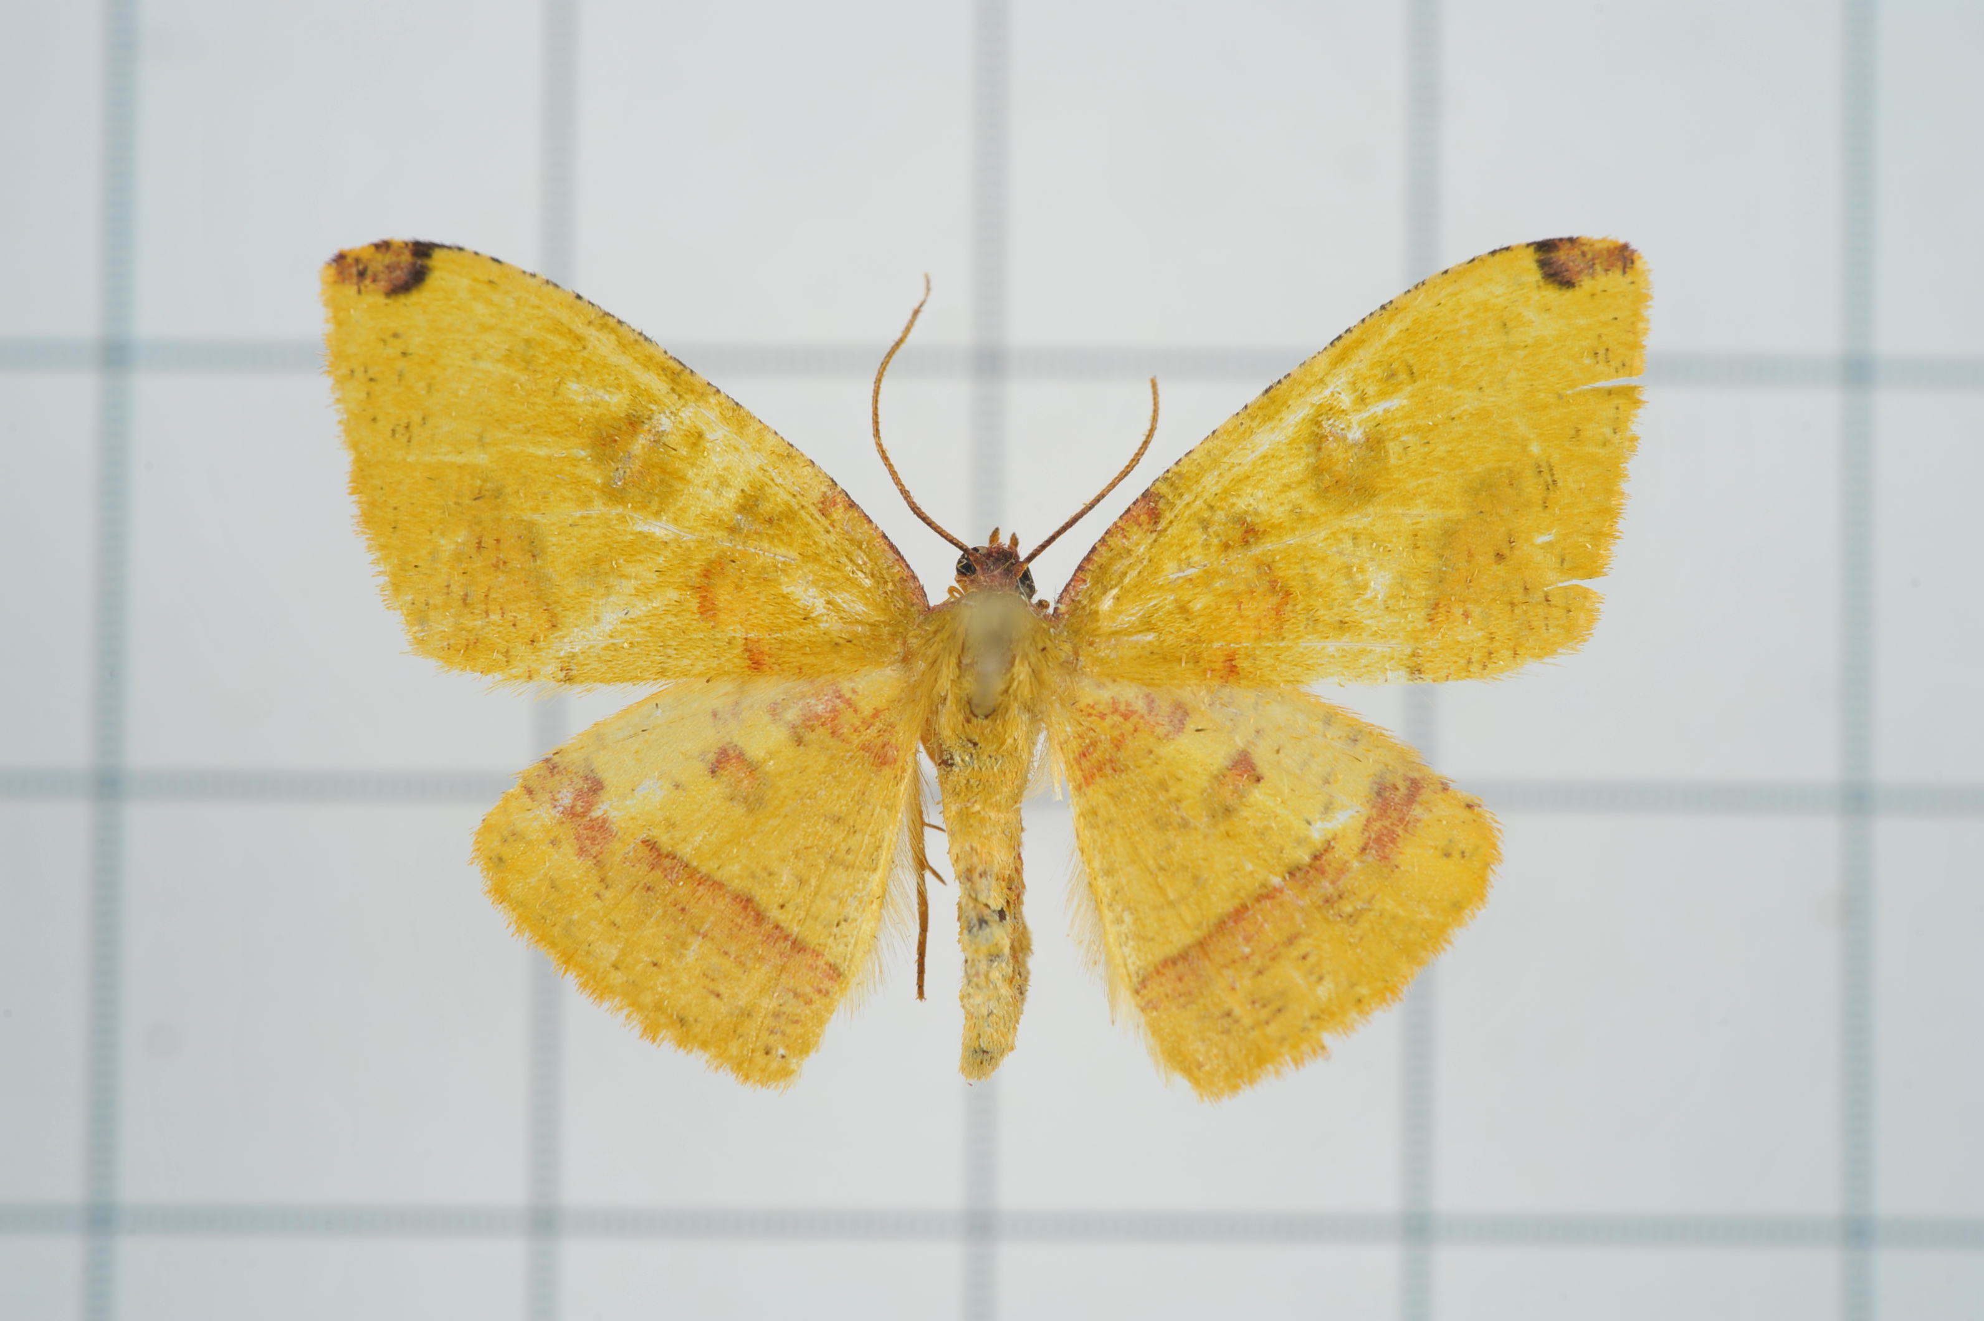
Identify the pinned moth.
Heterolocha coccinea
